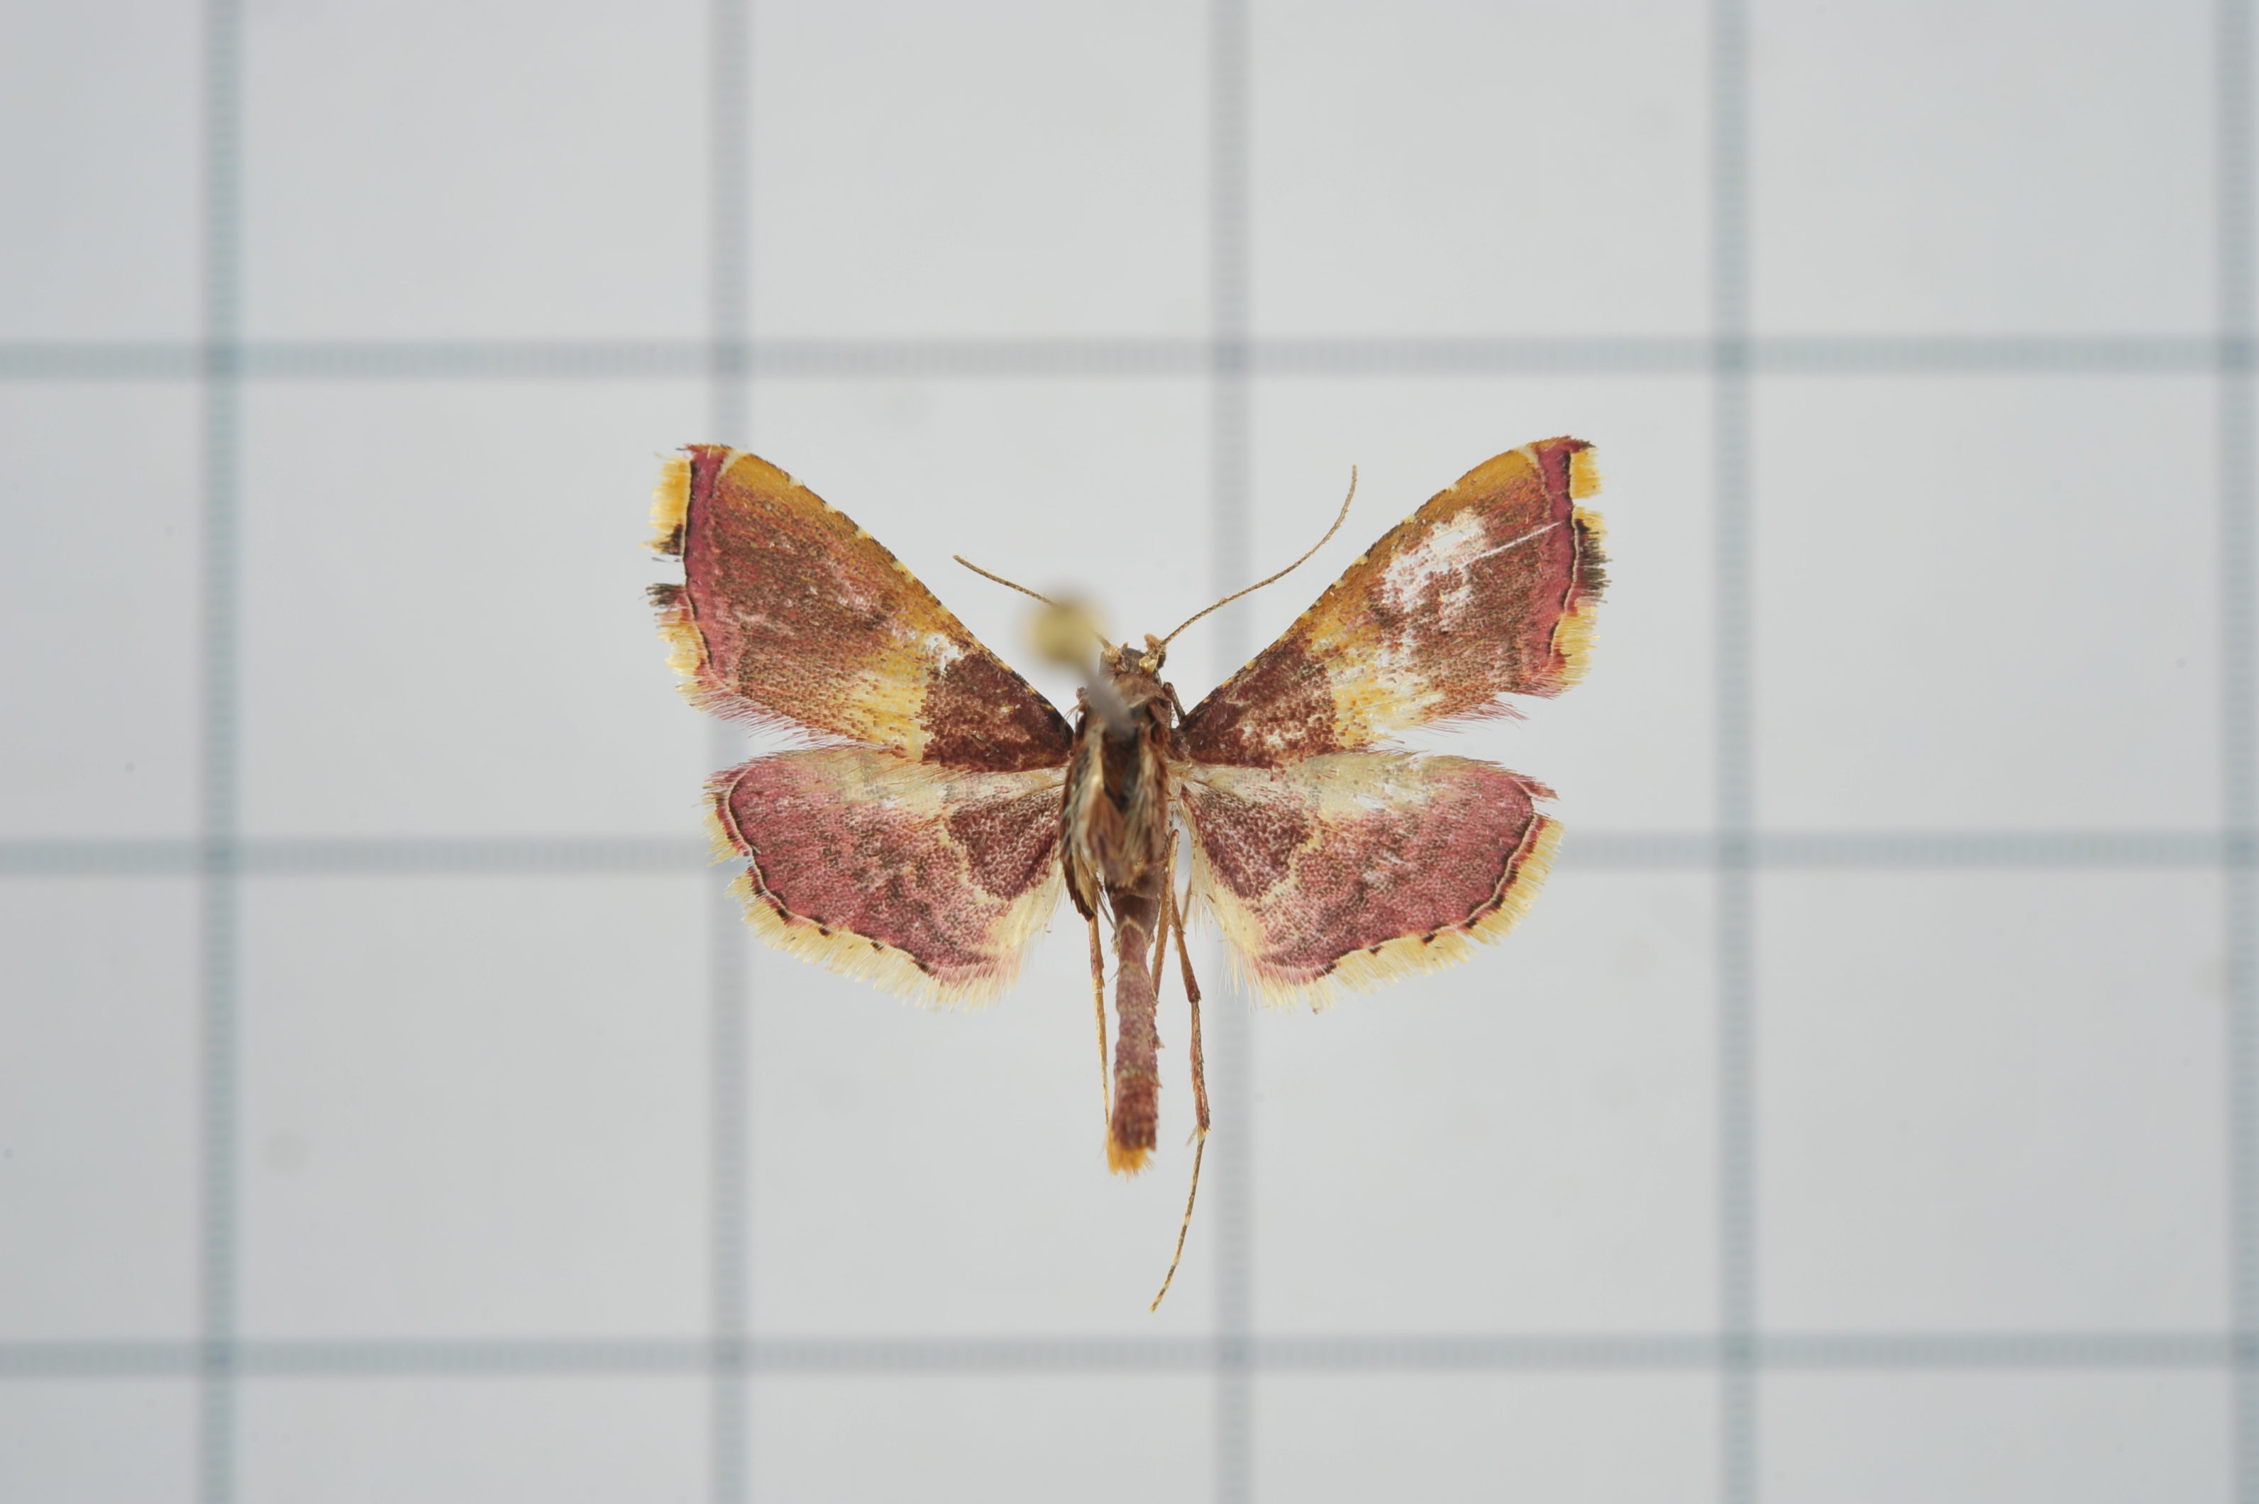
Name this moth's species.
Endotricha olivacealis
